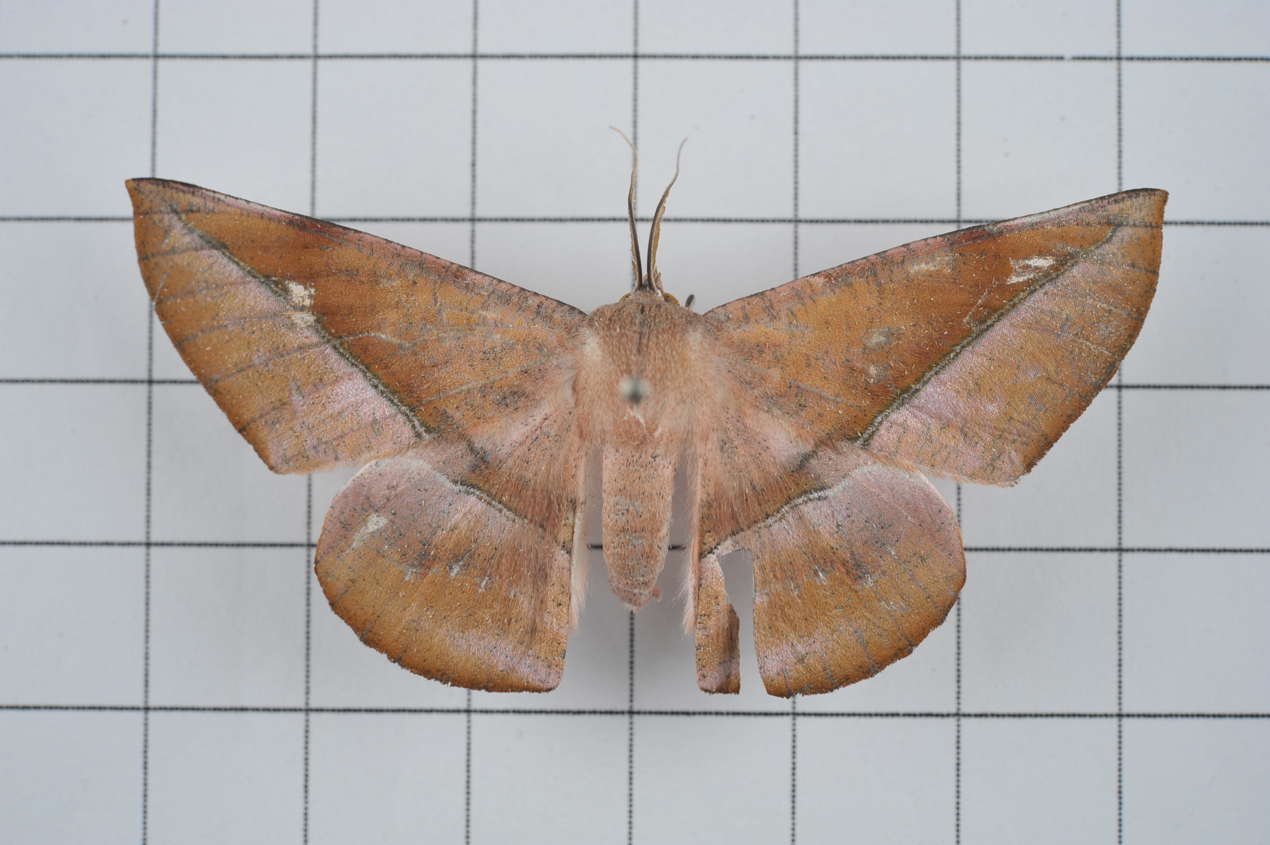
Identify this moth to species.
Sarcinodes yayeyamana
